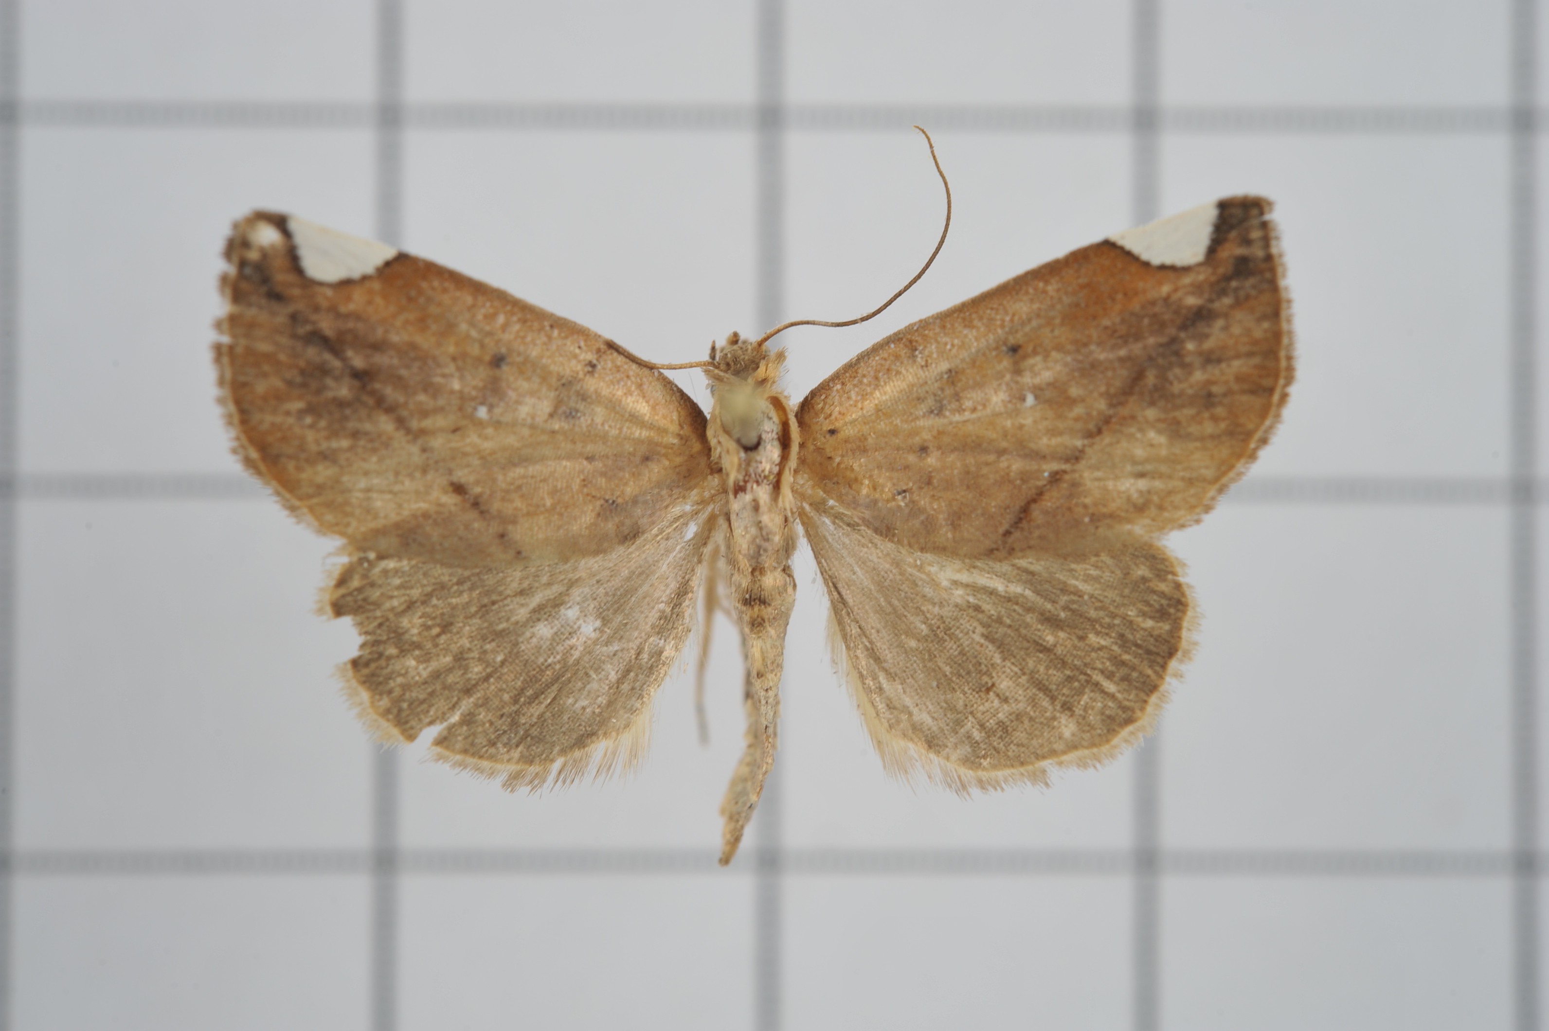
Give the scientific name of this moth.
Negeta contrariata
